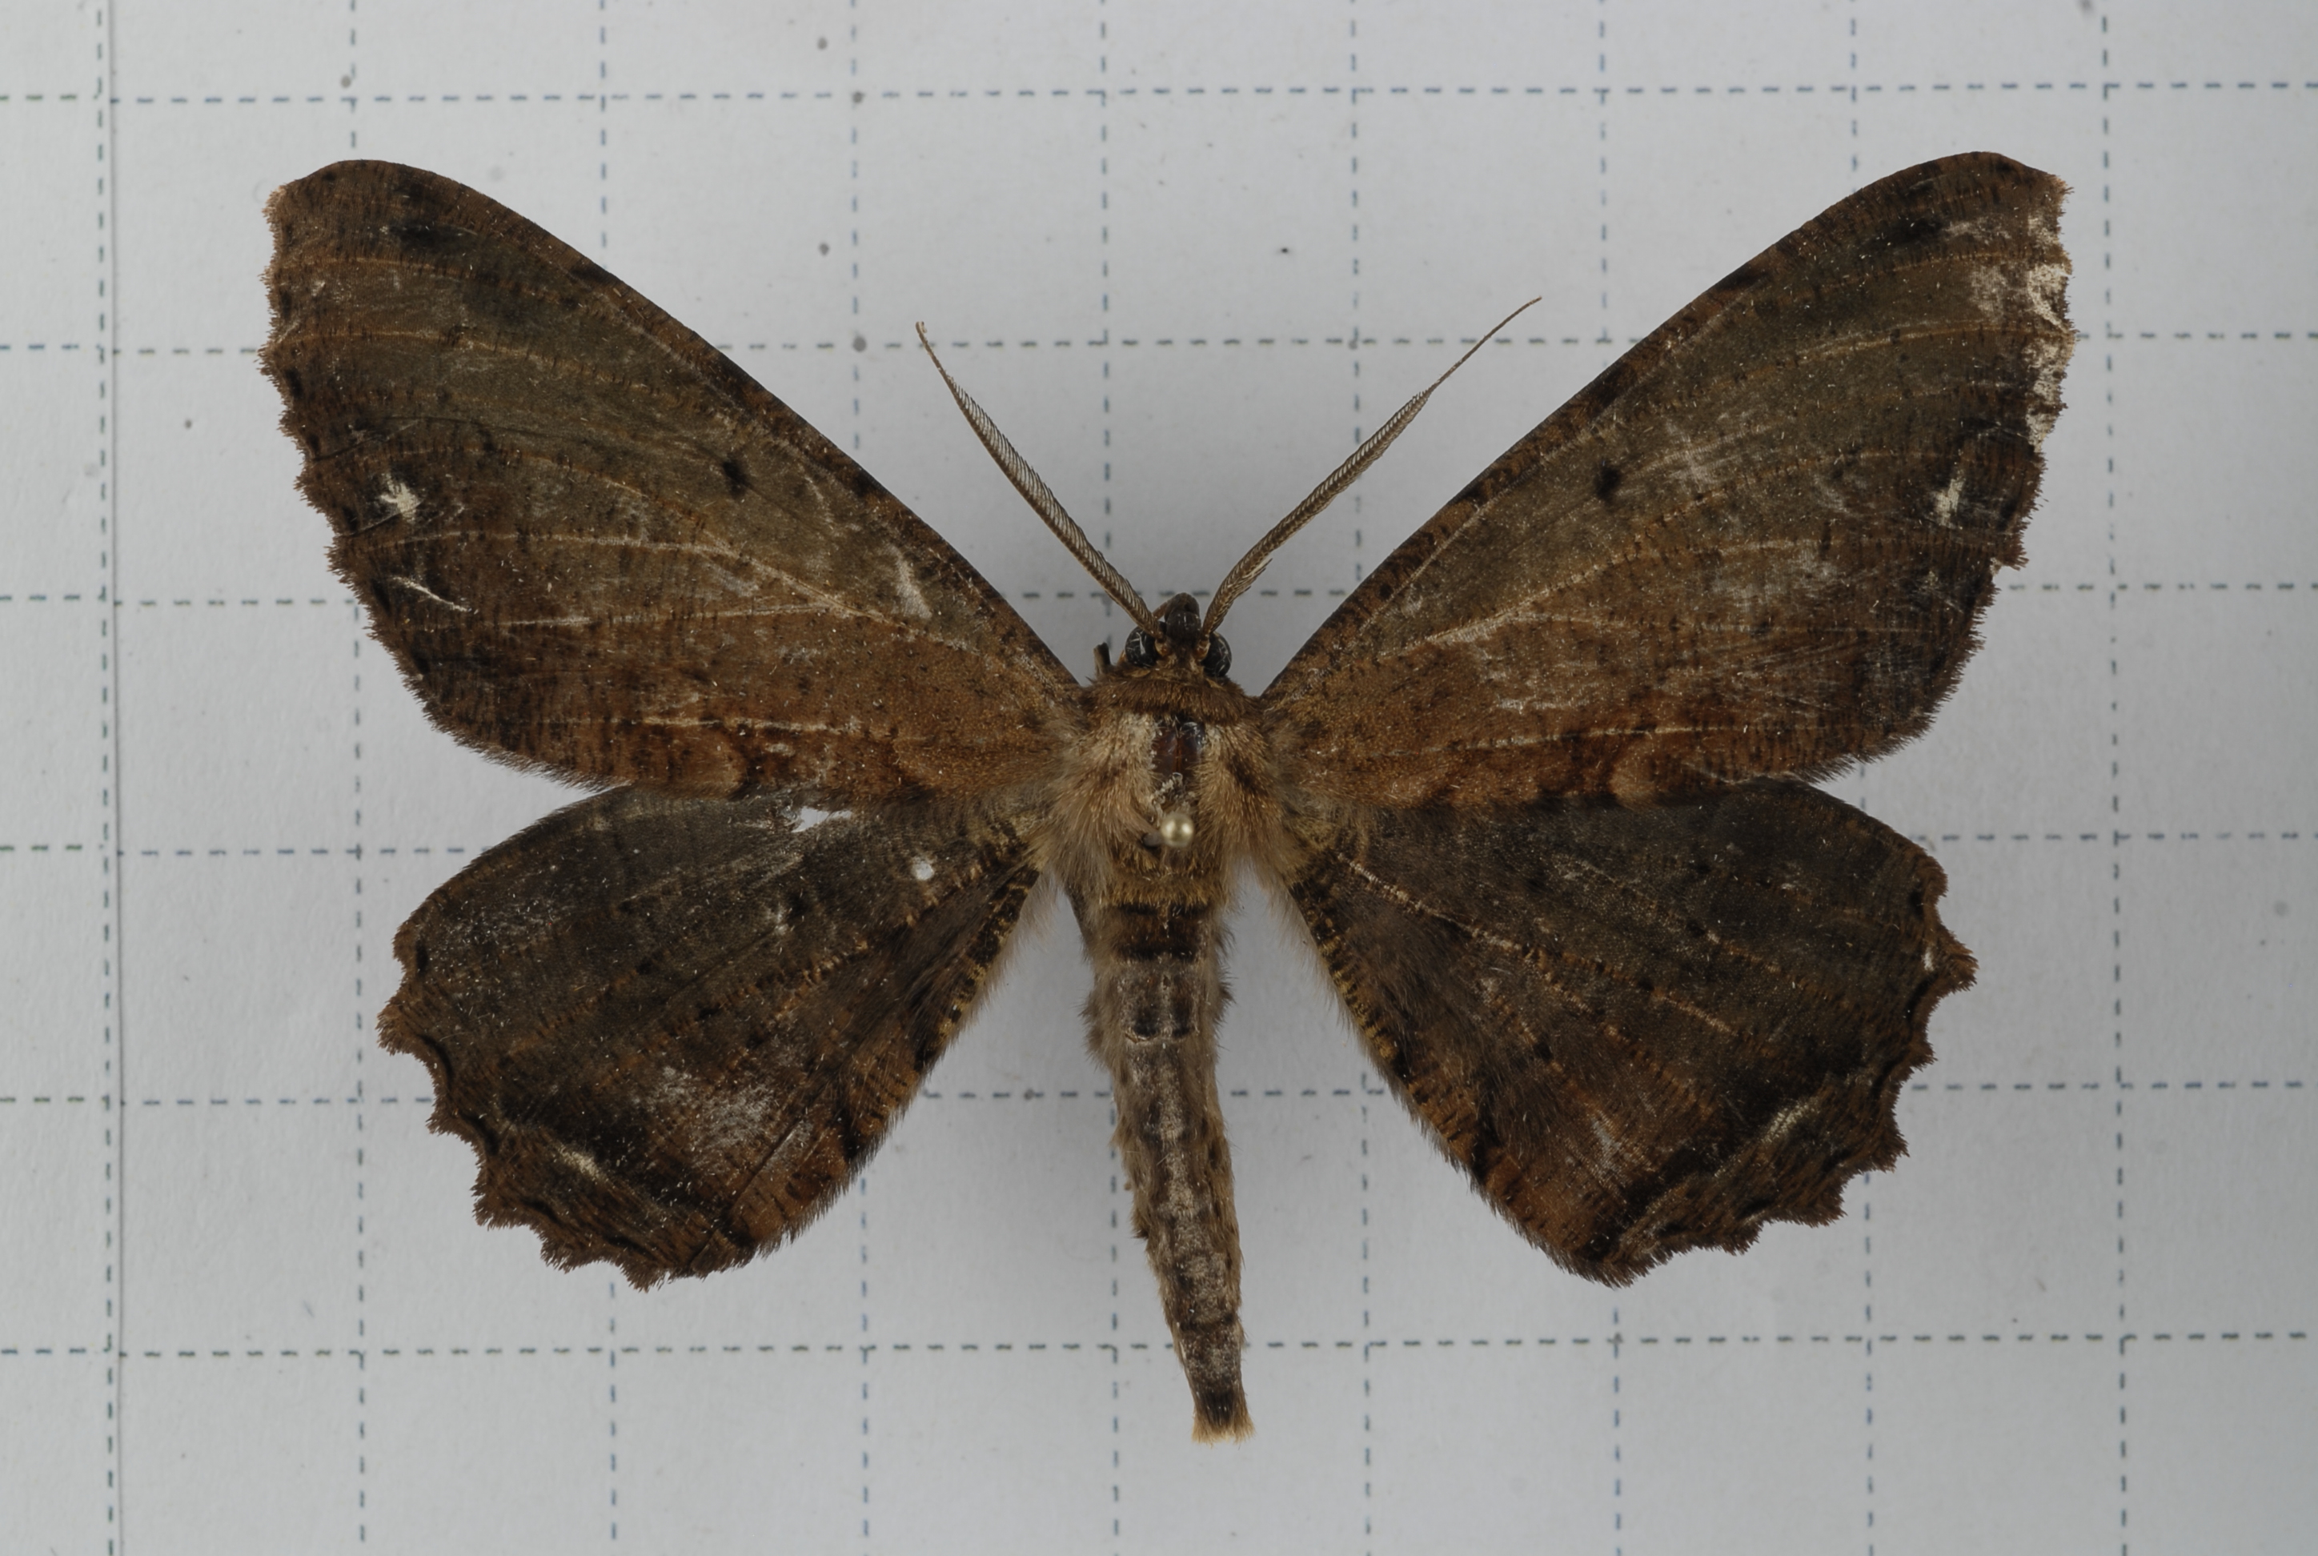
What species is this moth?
Chorodna creataria
